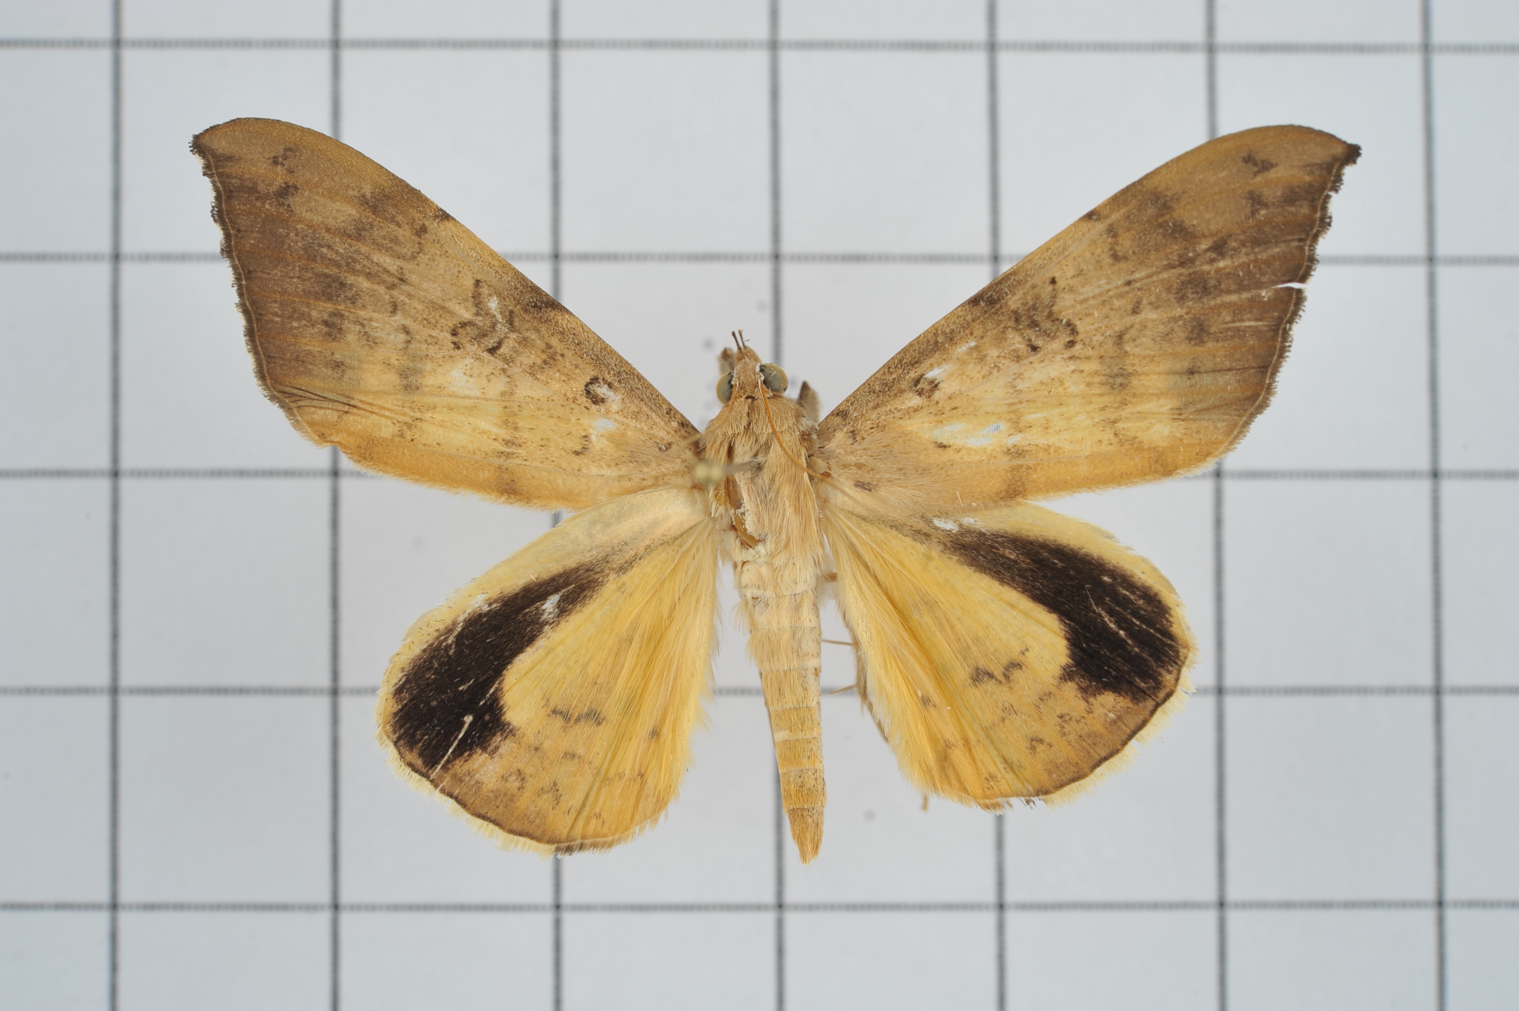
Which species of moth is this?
Oxyodes scrobiculata
